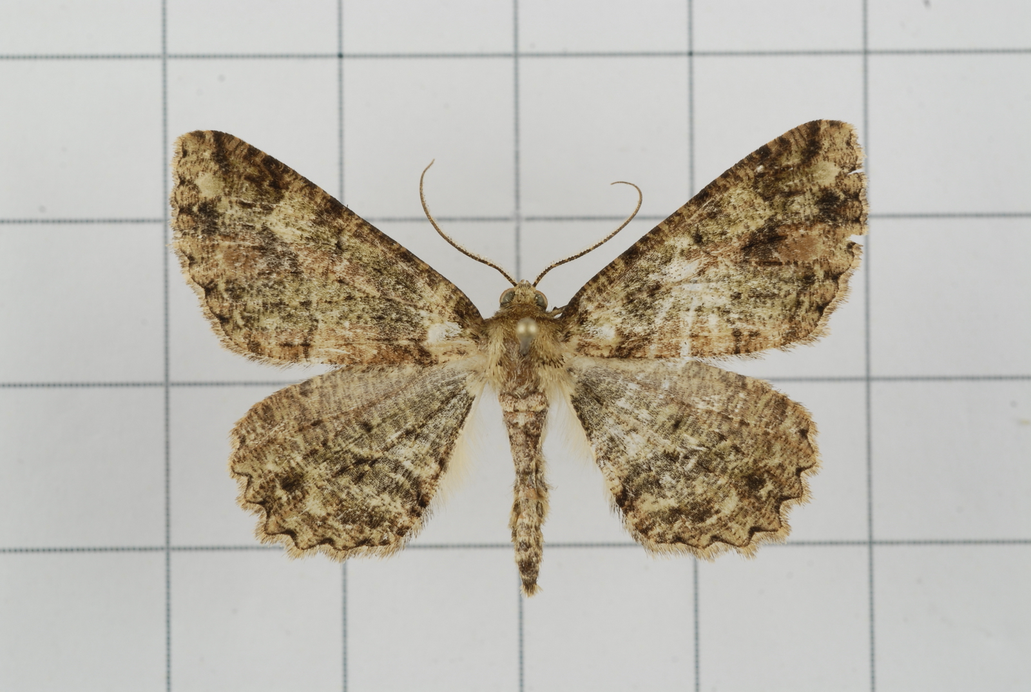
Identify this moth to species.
Paradarisa comparataria rantaizanensis
